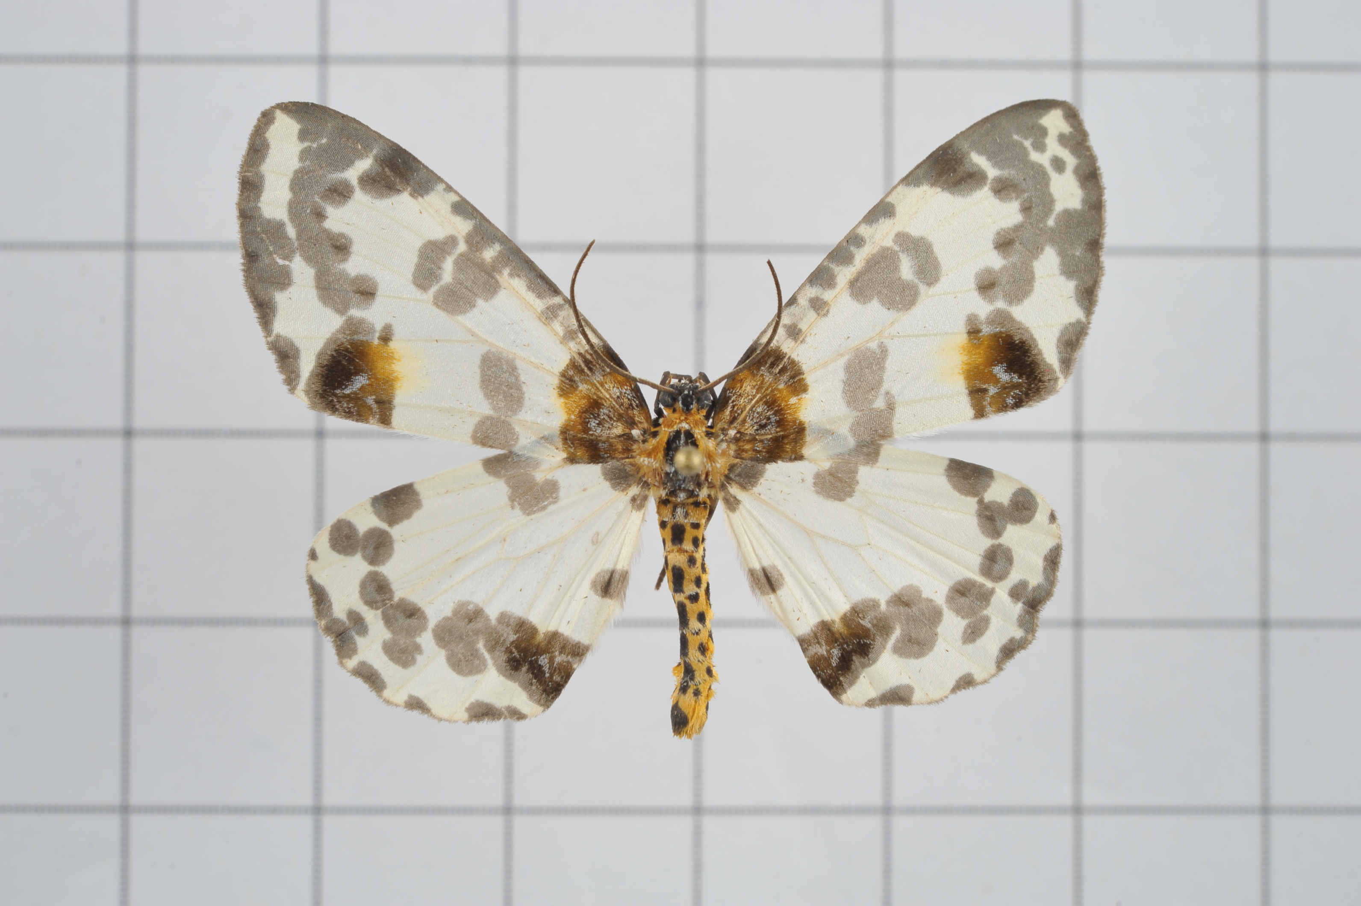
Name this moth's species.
Abraxas formosilluminata
